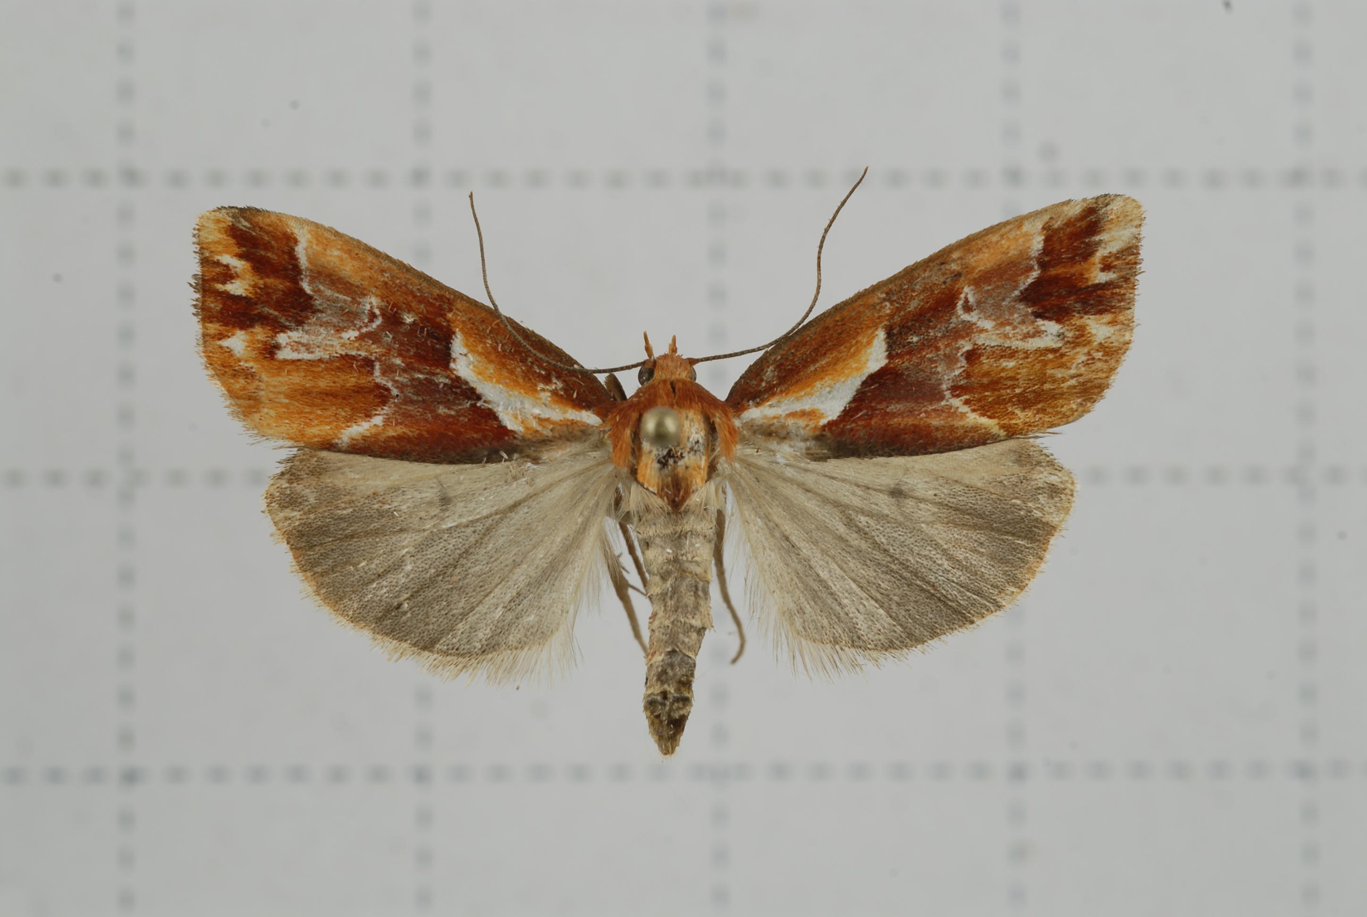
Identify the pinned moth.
Narangodes flavibasis
